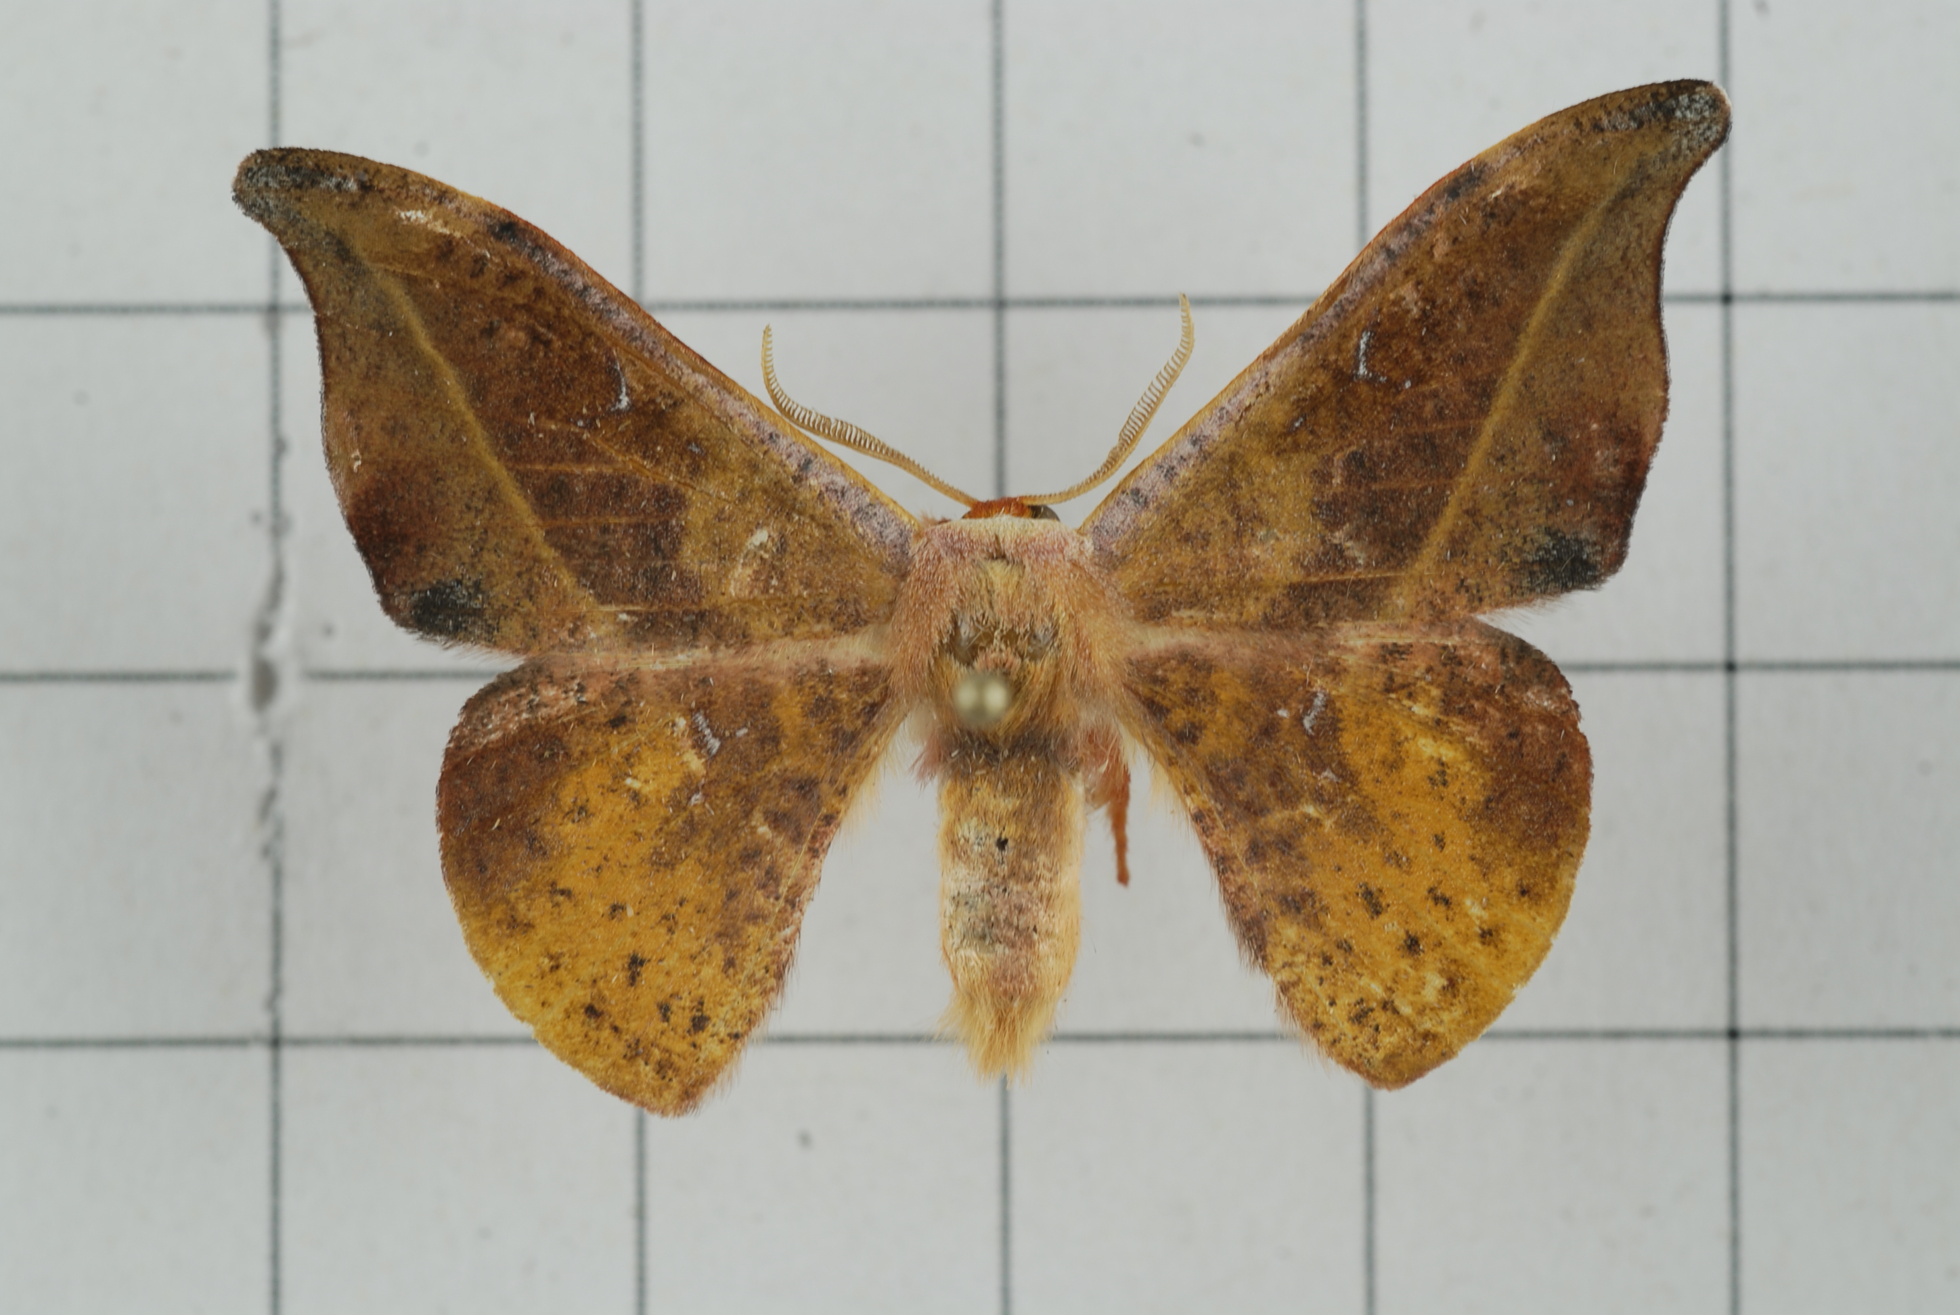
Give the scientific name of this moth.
Oreta extensa
